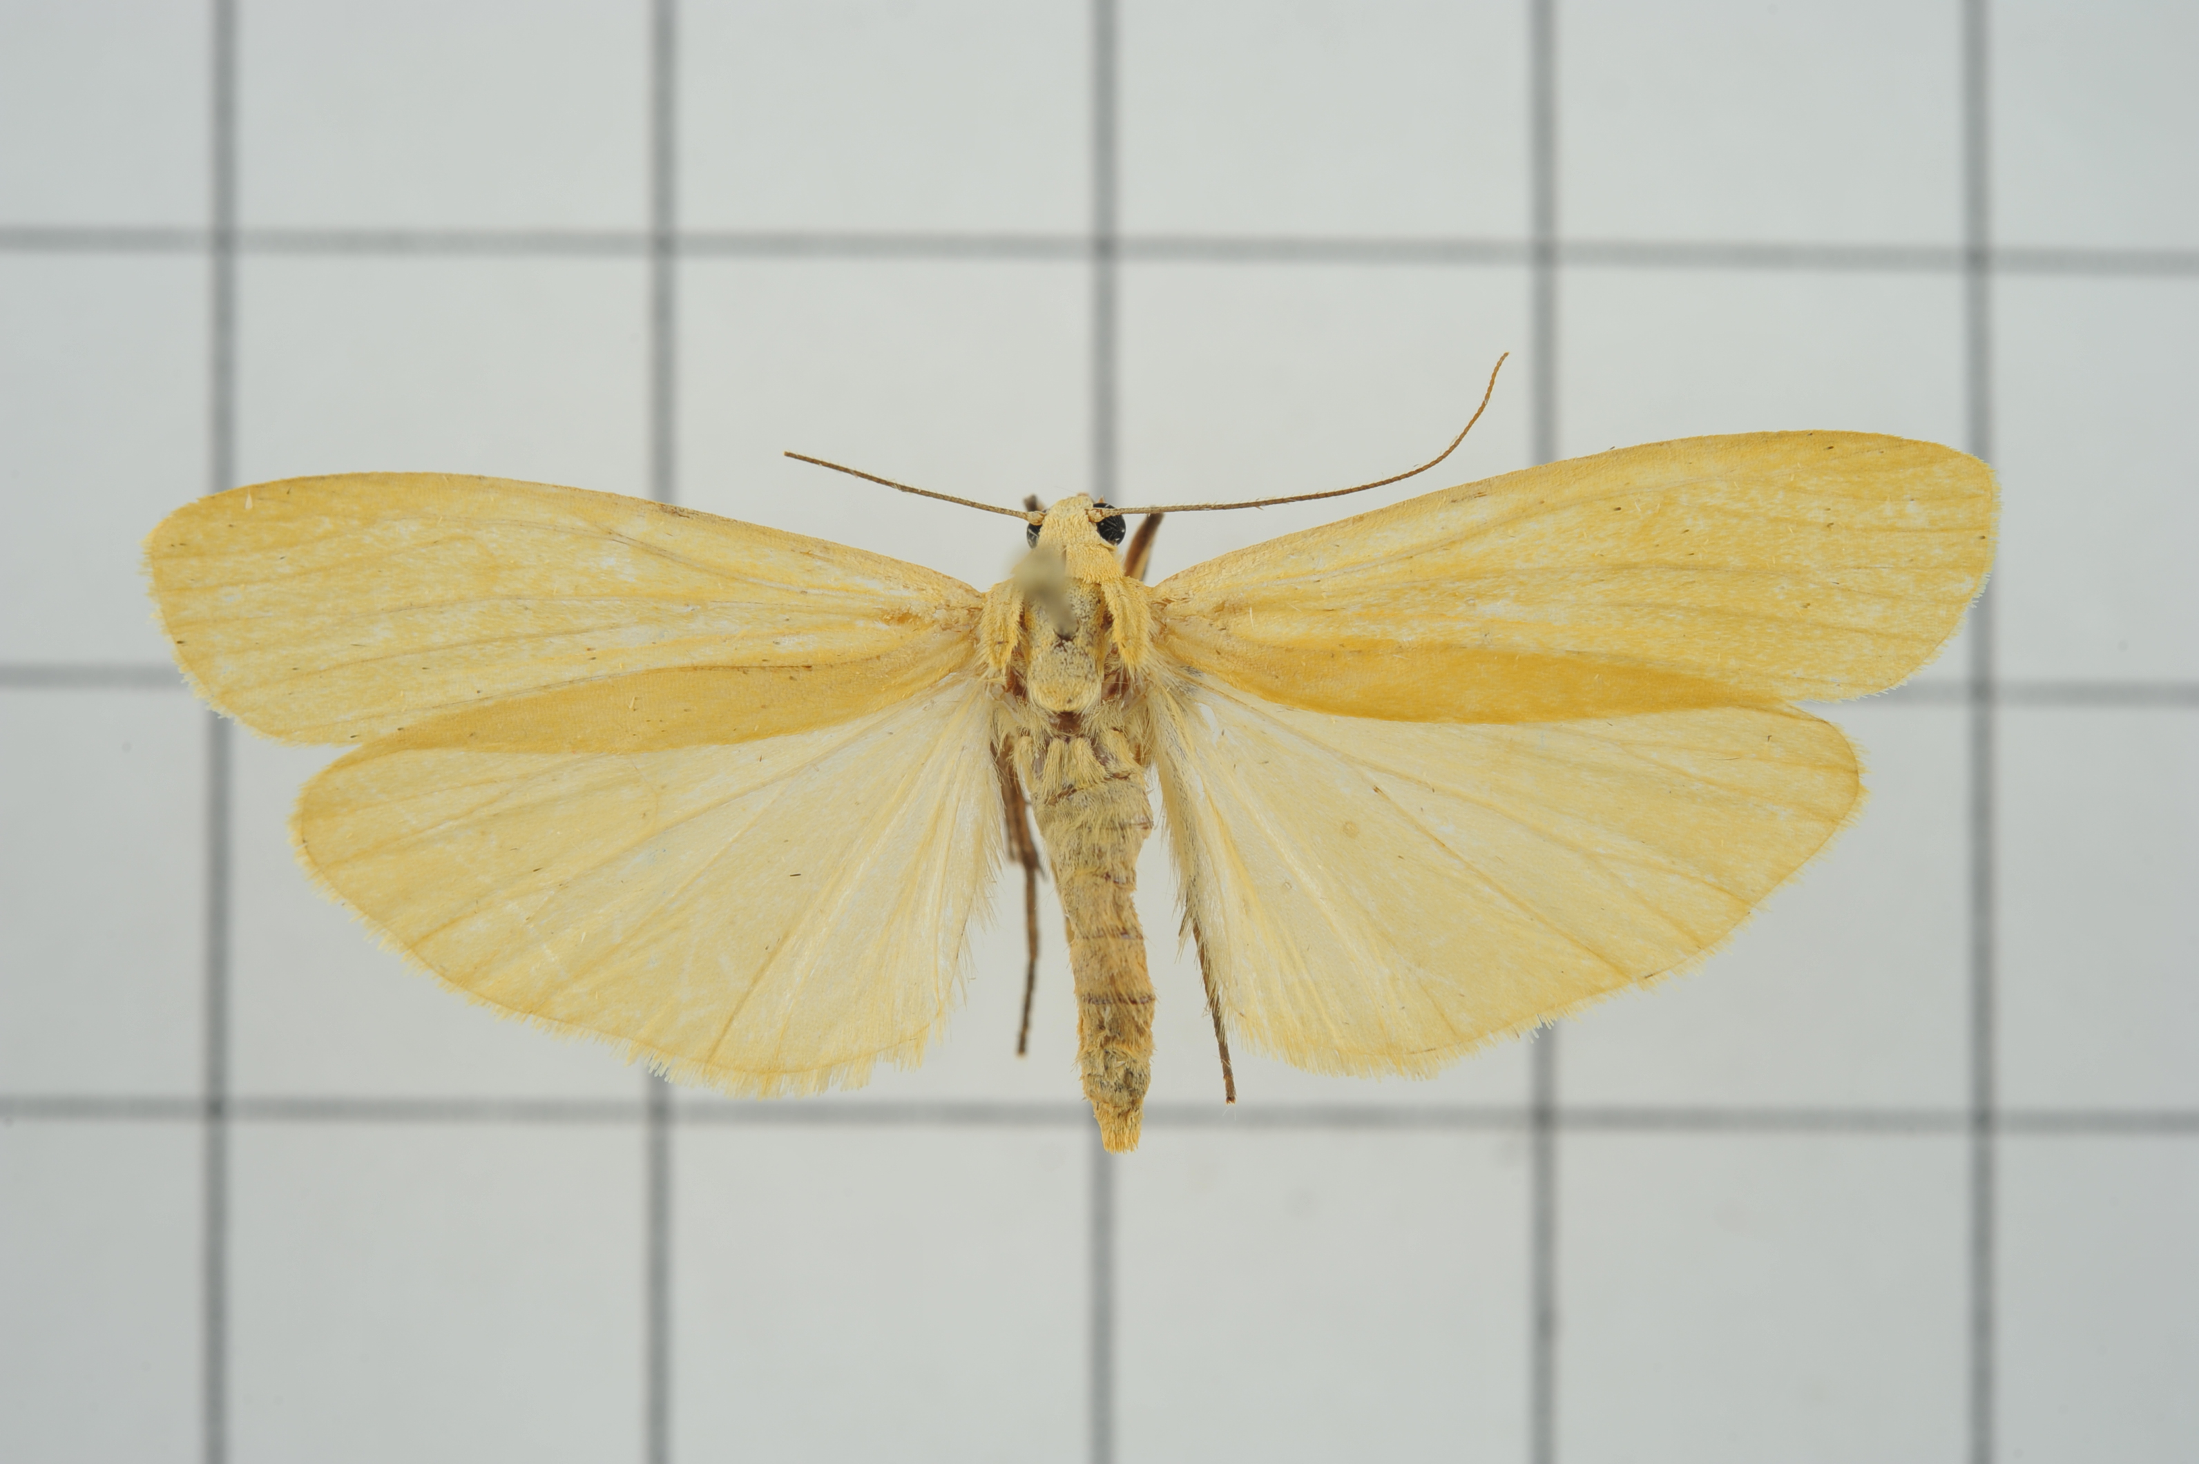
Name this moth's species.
Katha magnata magnata
